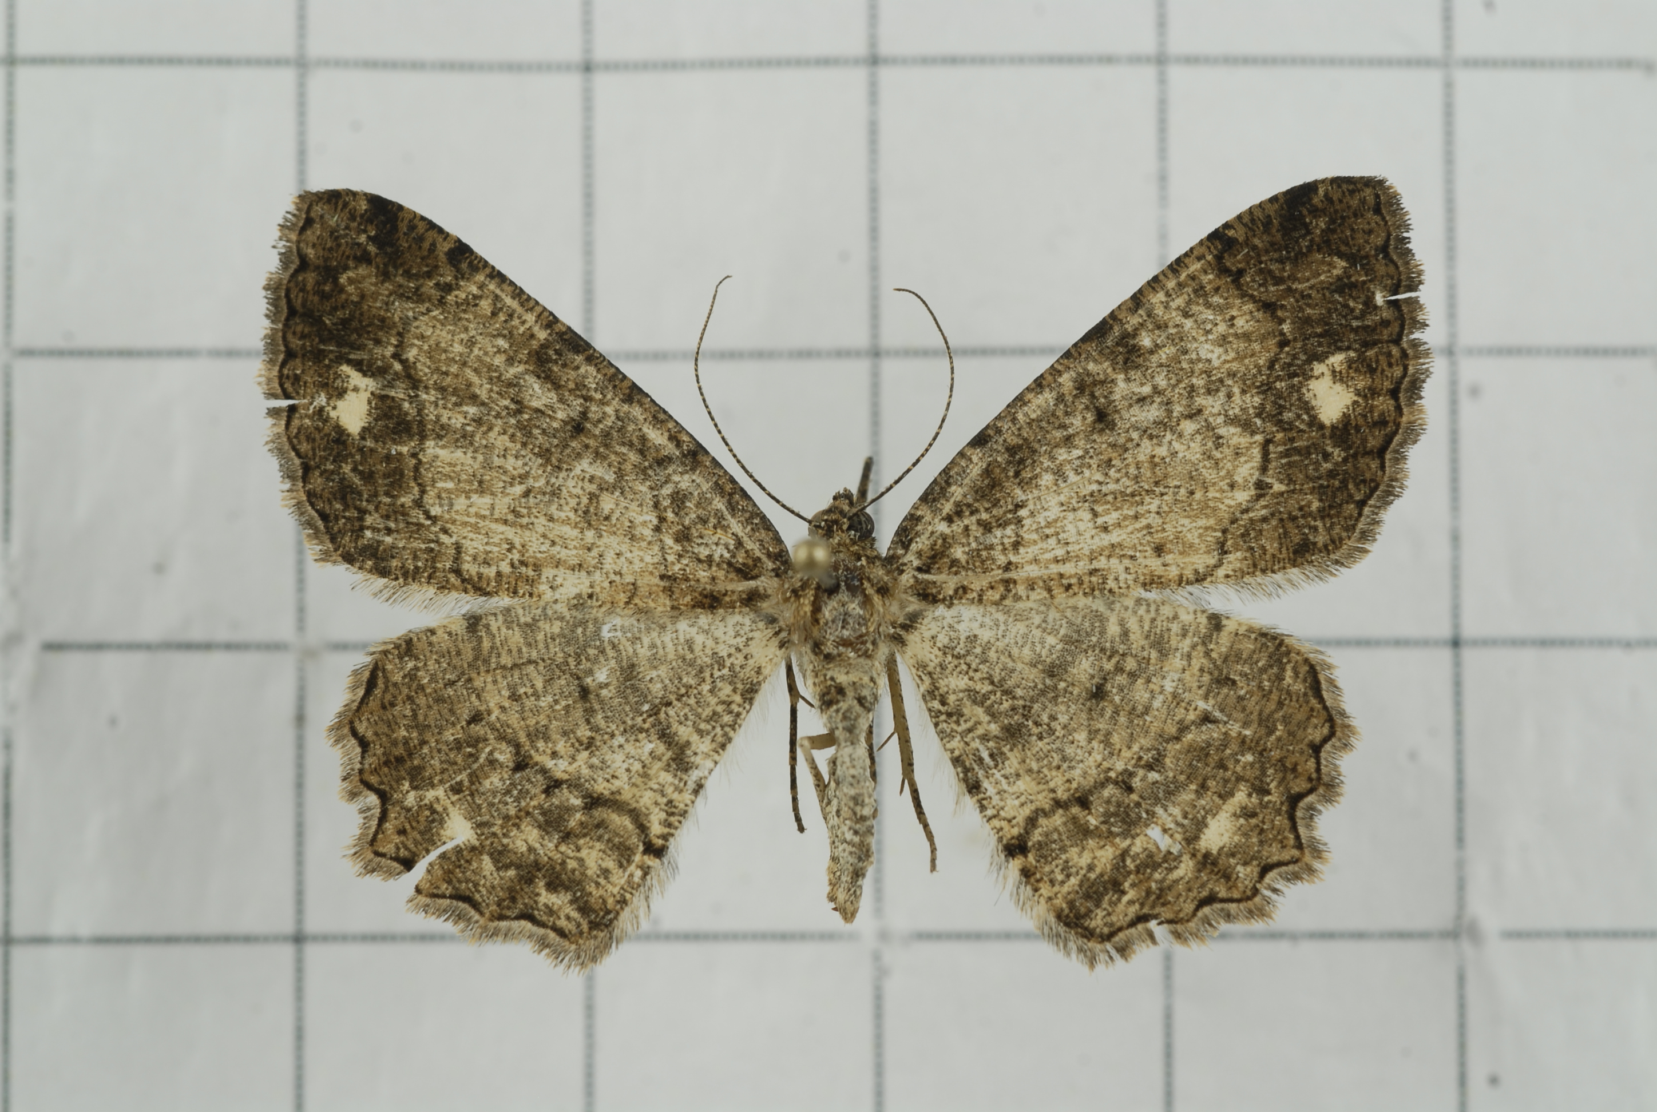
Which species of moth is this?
Uliura infausta
